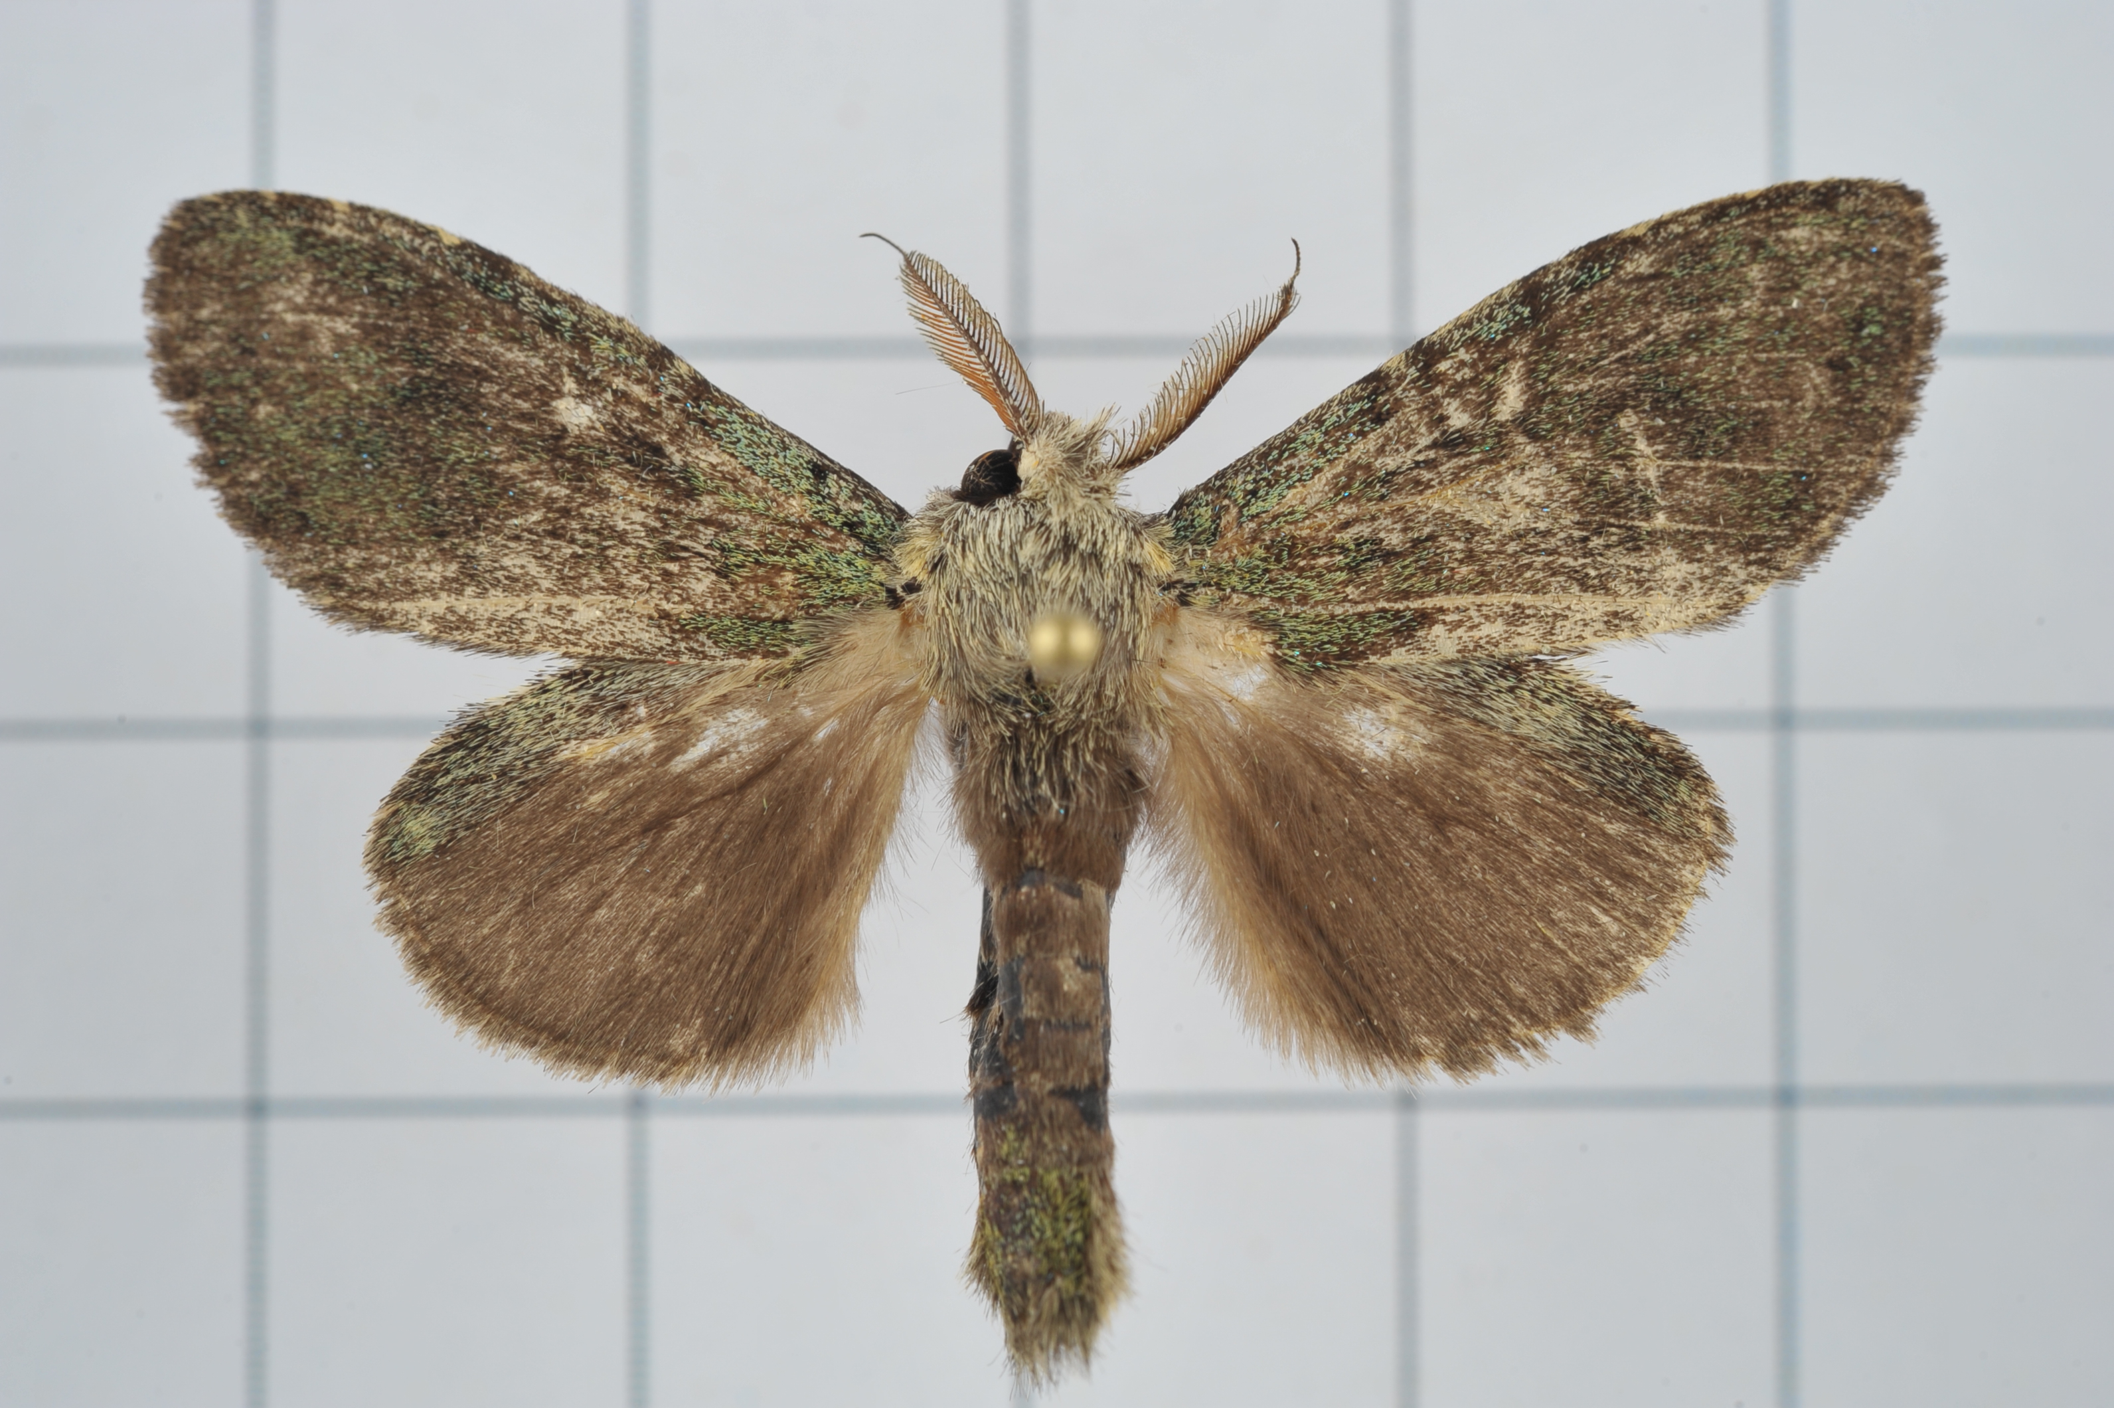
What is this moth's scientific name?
Syntypistis viridipicta
